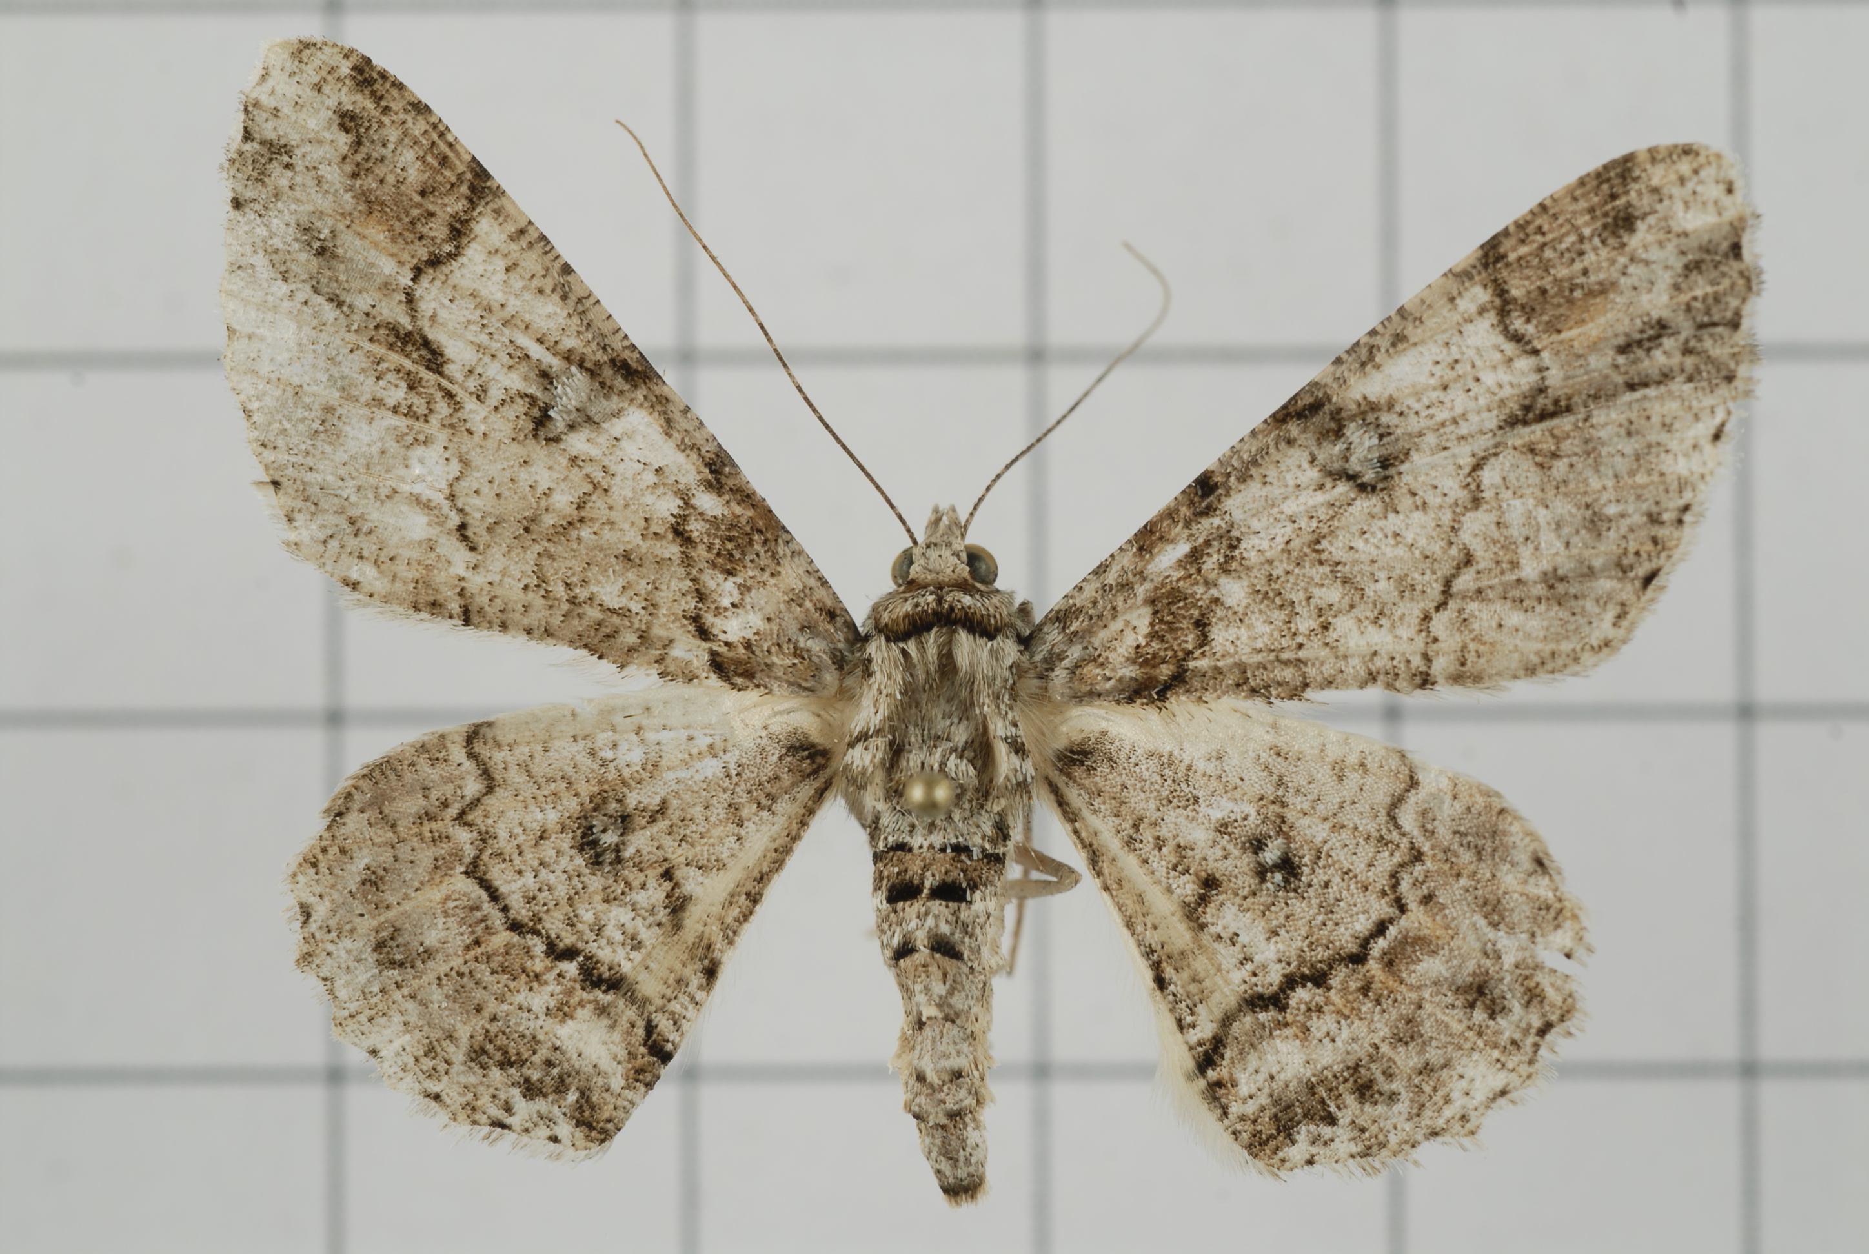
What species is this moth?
Cleora fraterna
